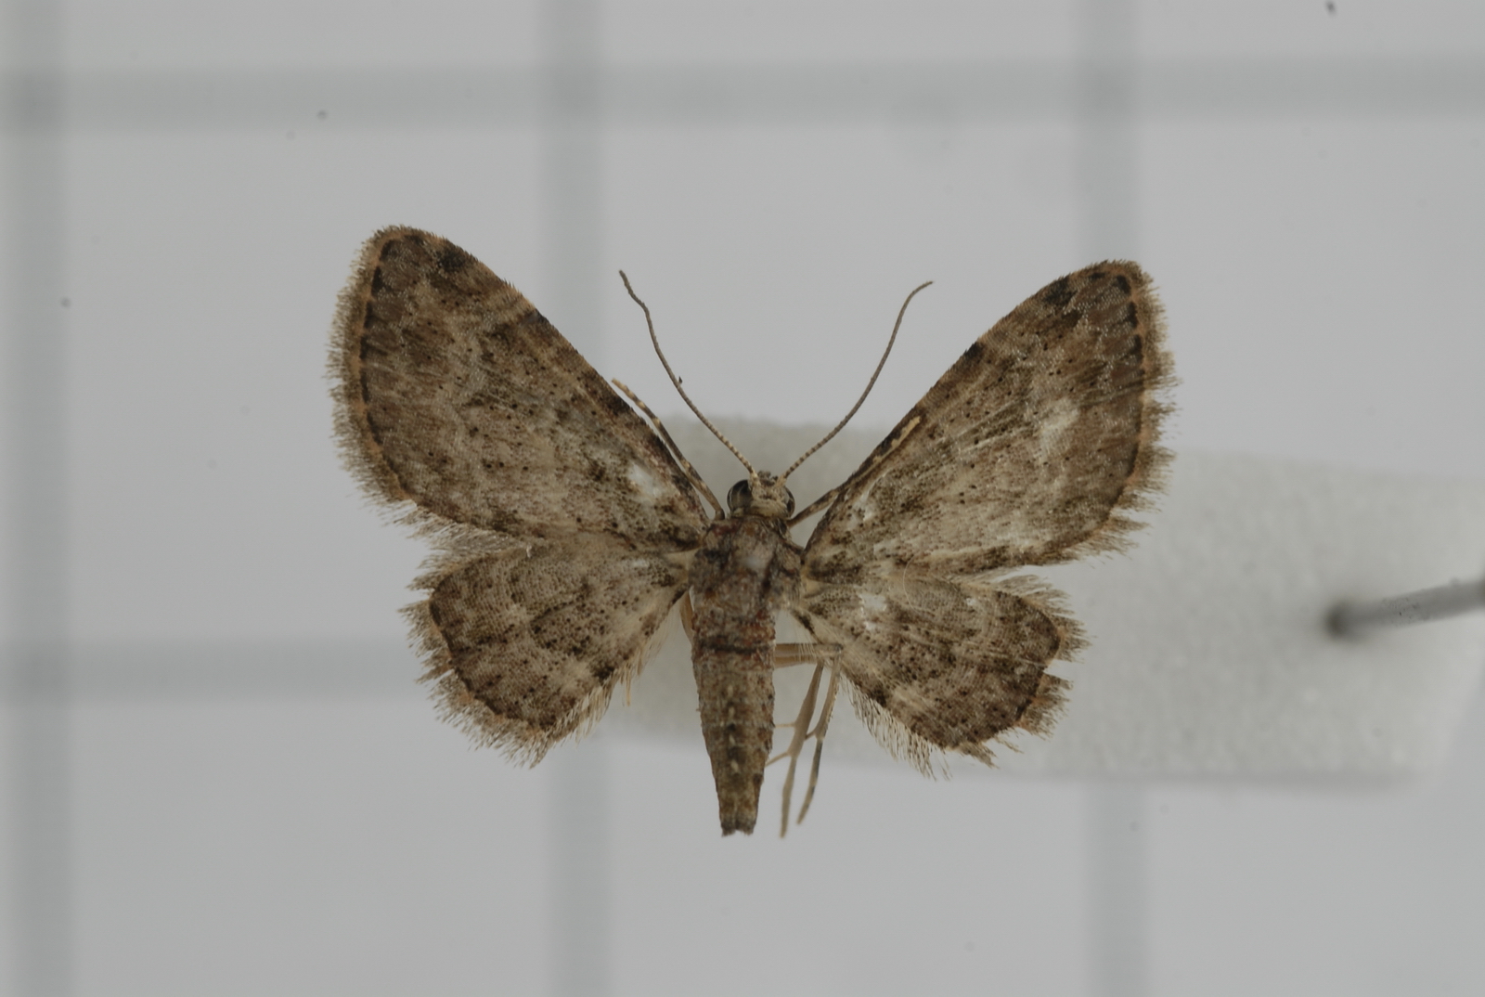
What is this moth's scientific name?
Glaucoclystis satoi
